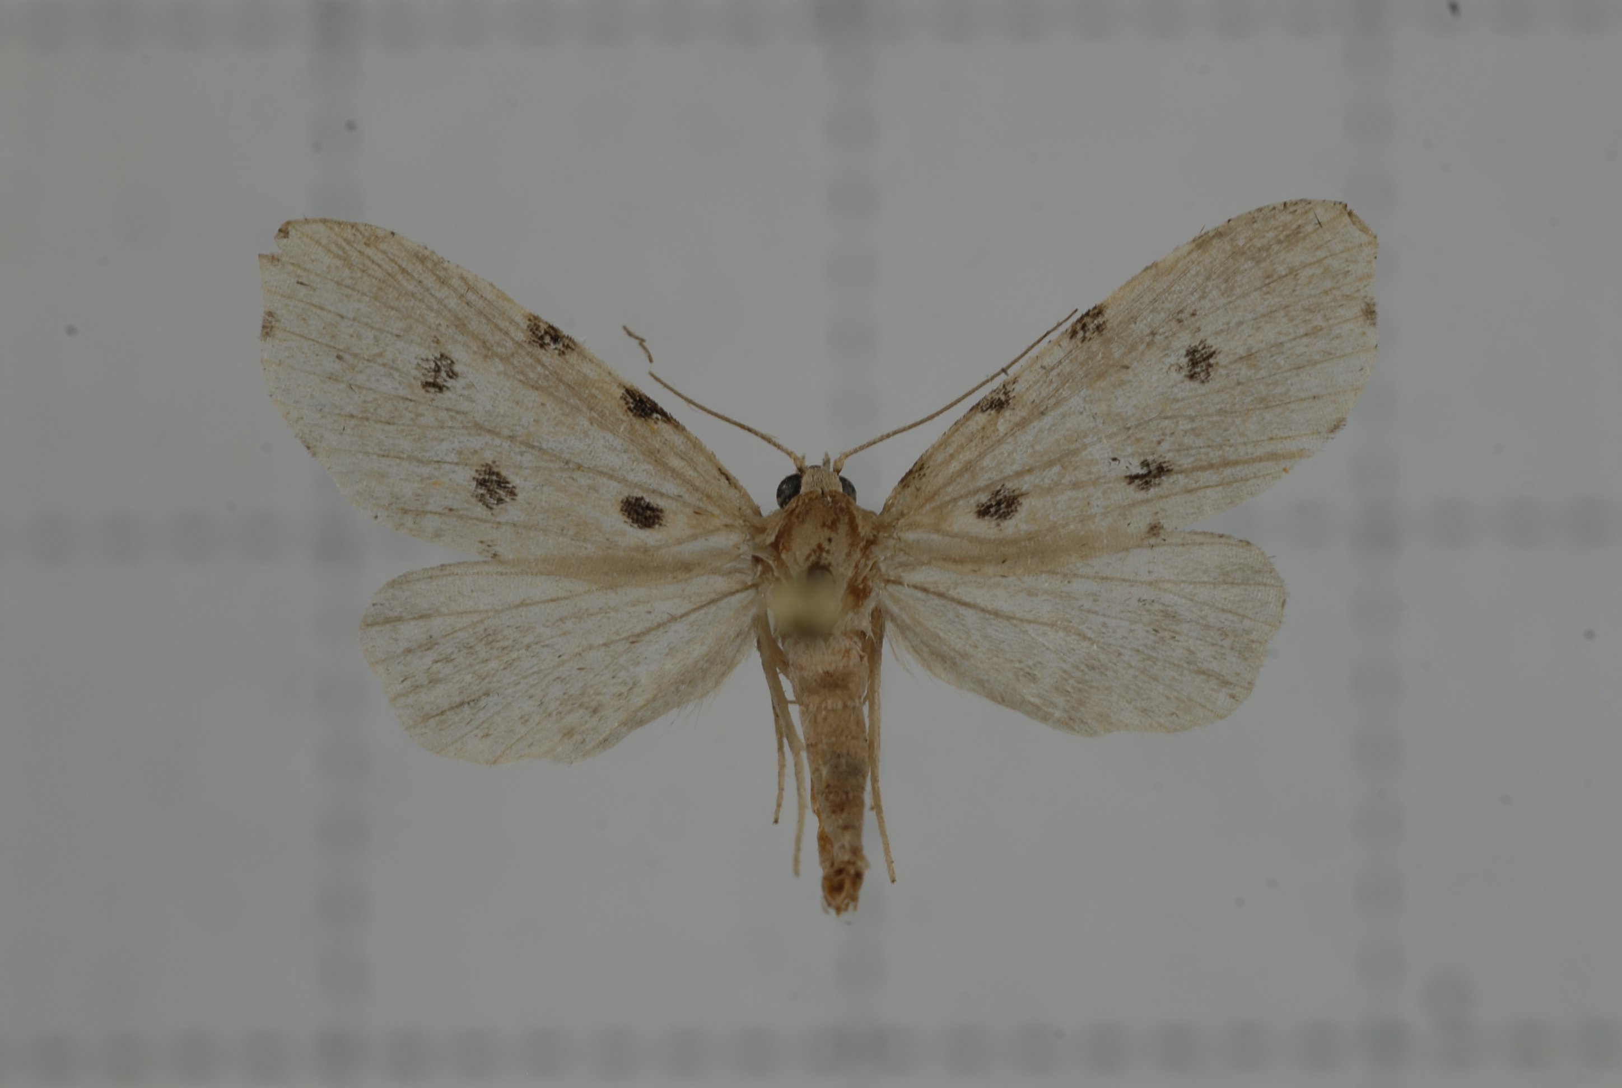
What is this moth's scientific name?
Metaemene atrigutta
